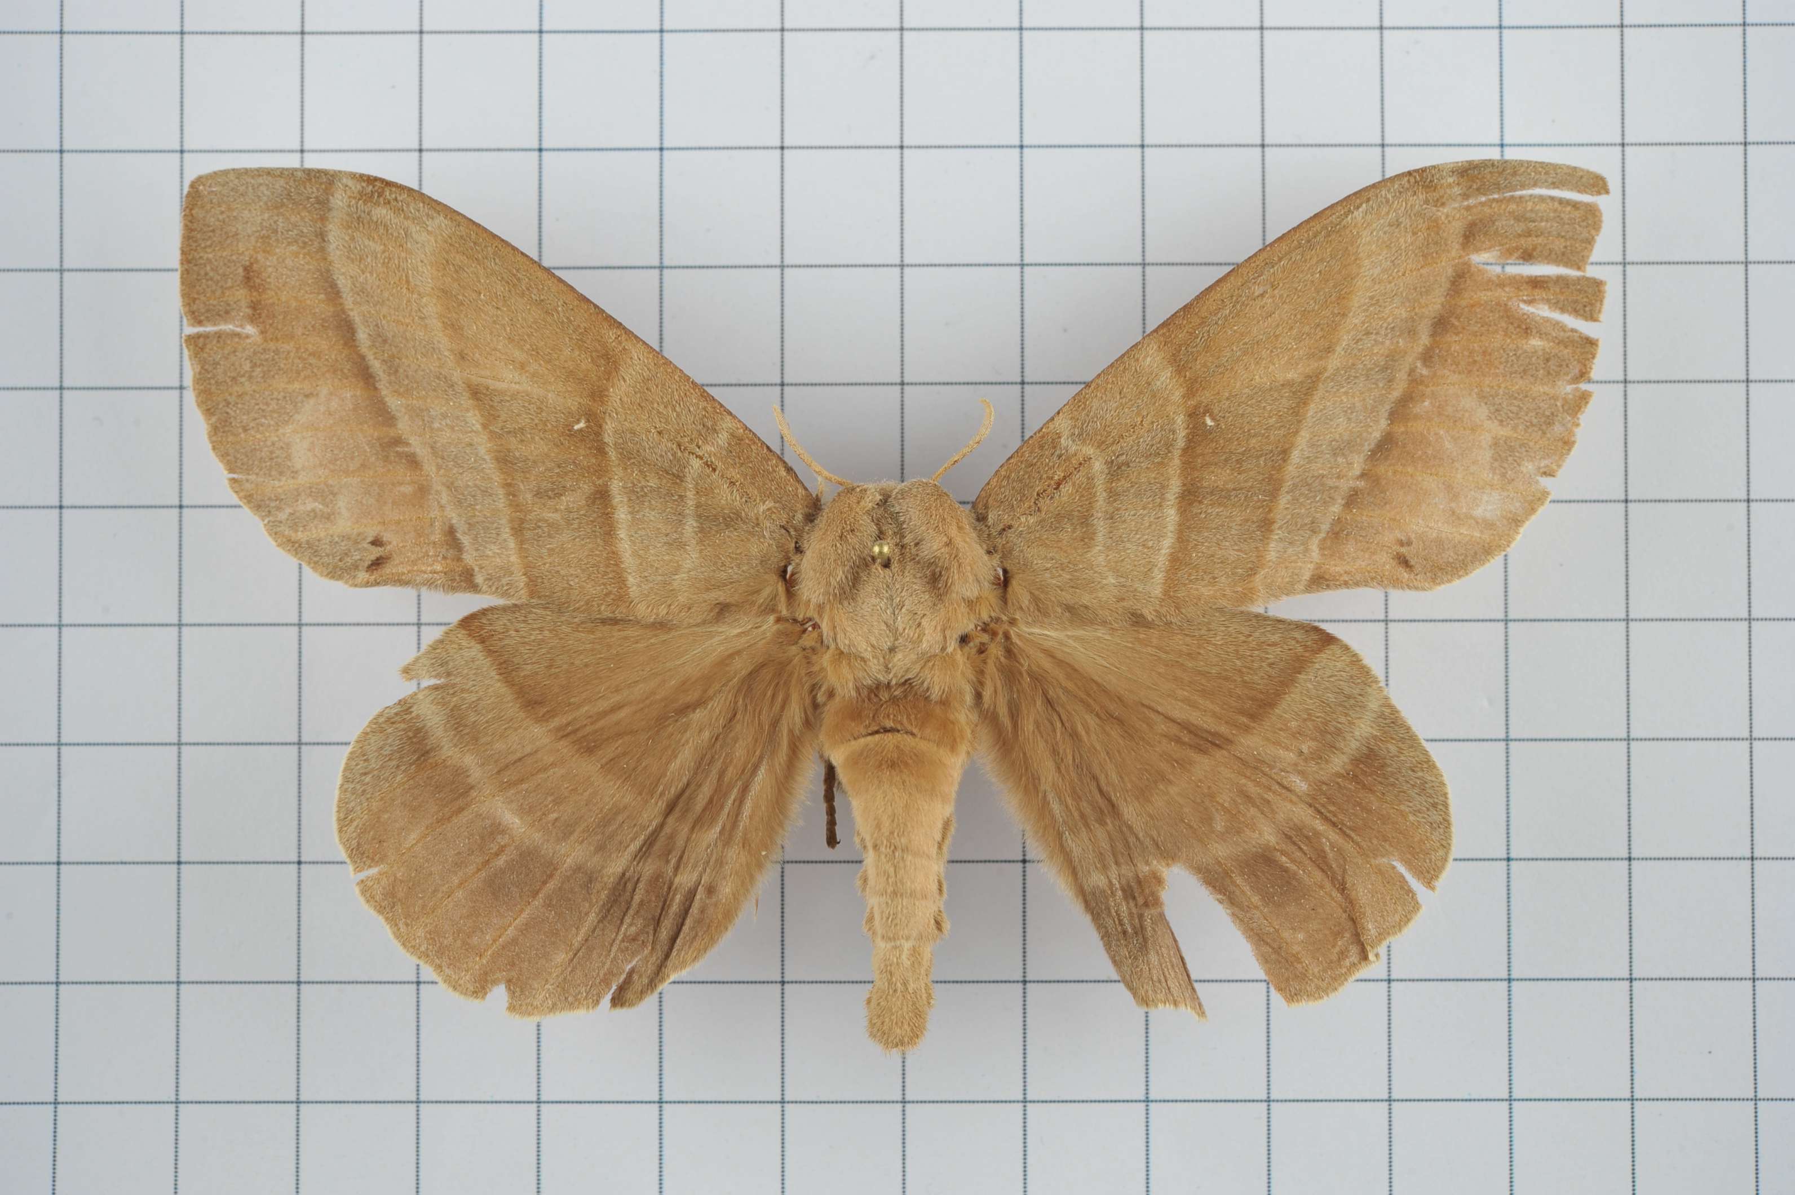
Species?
Lebeda nobilis nobilis
